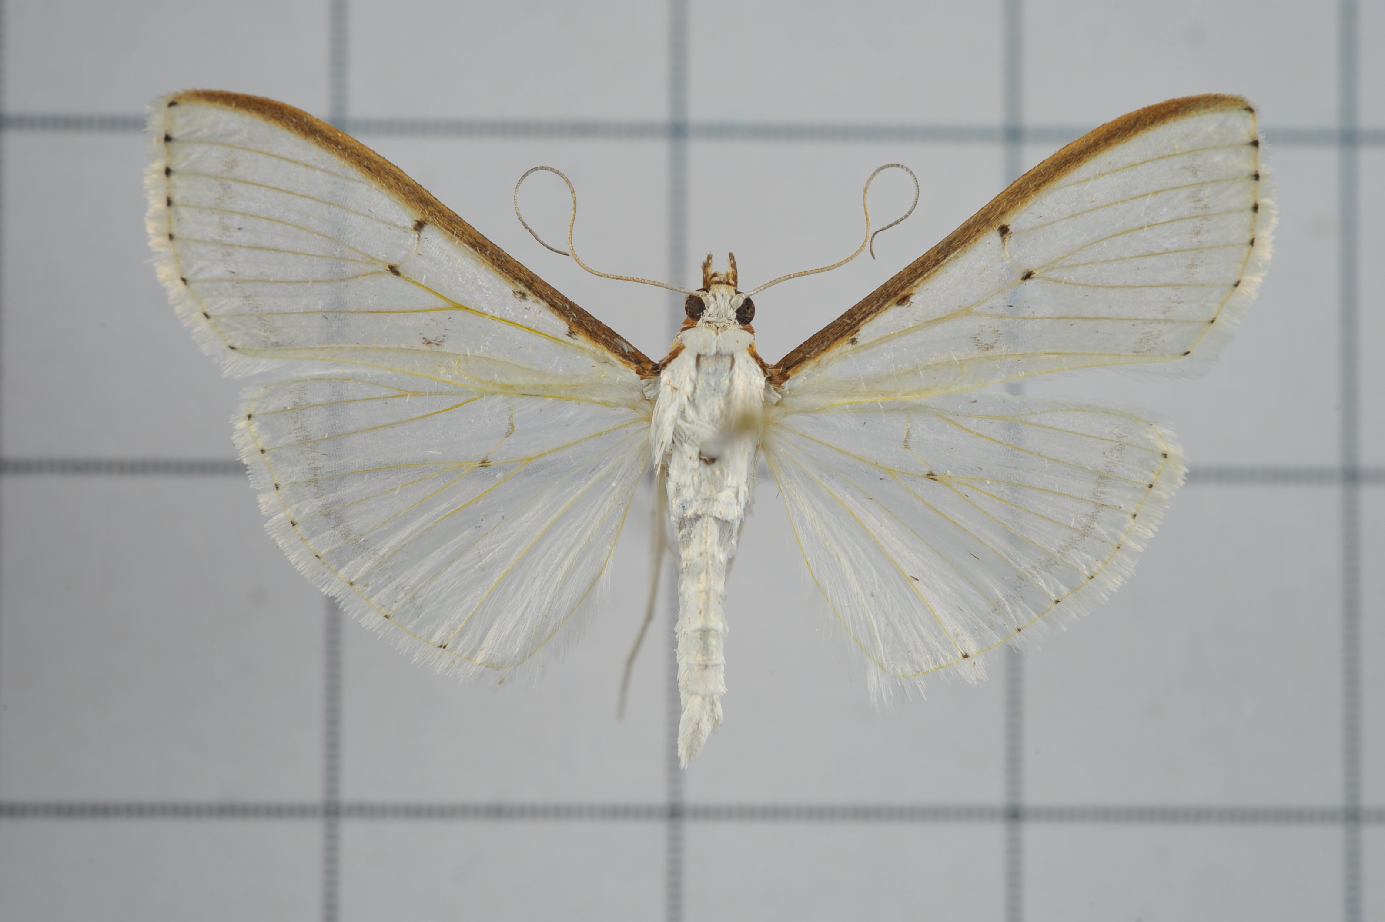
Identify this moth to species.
Palpita asiaticalis
